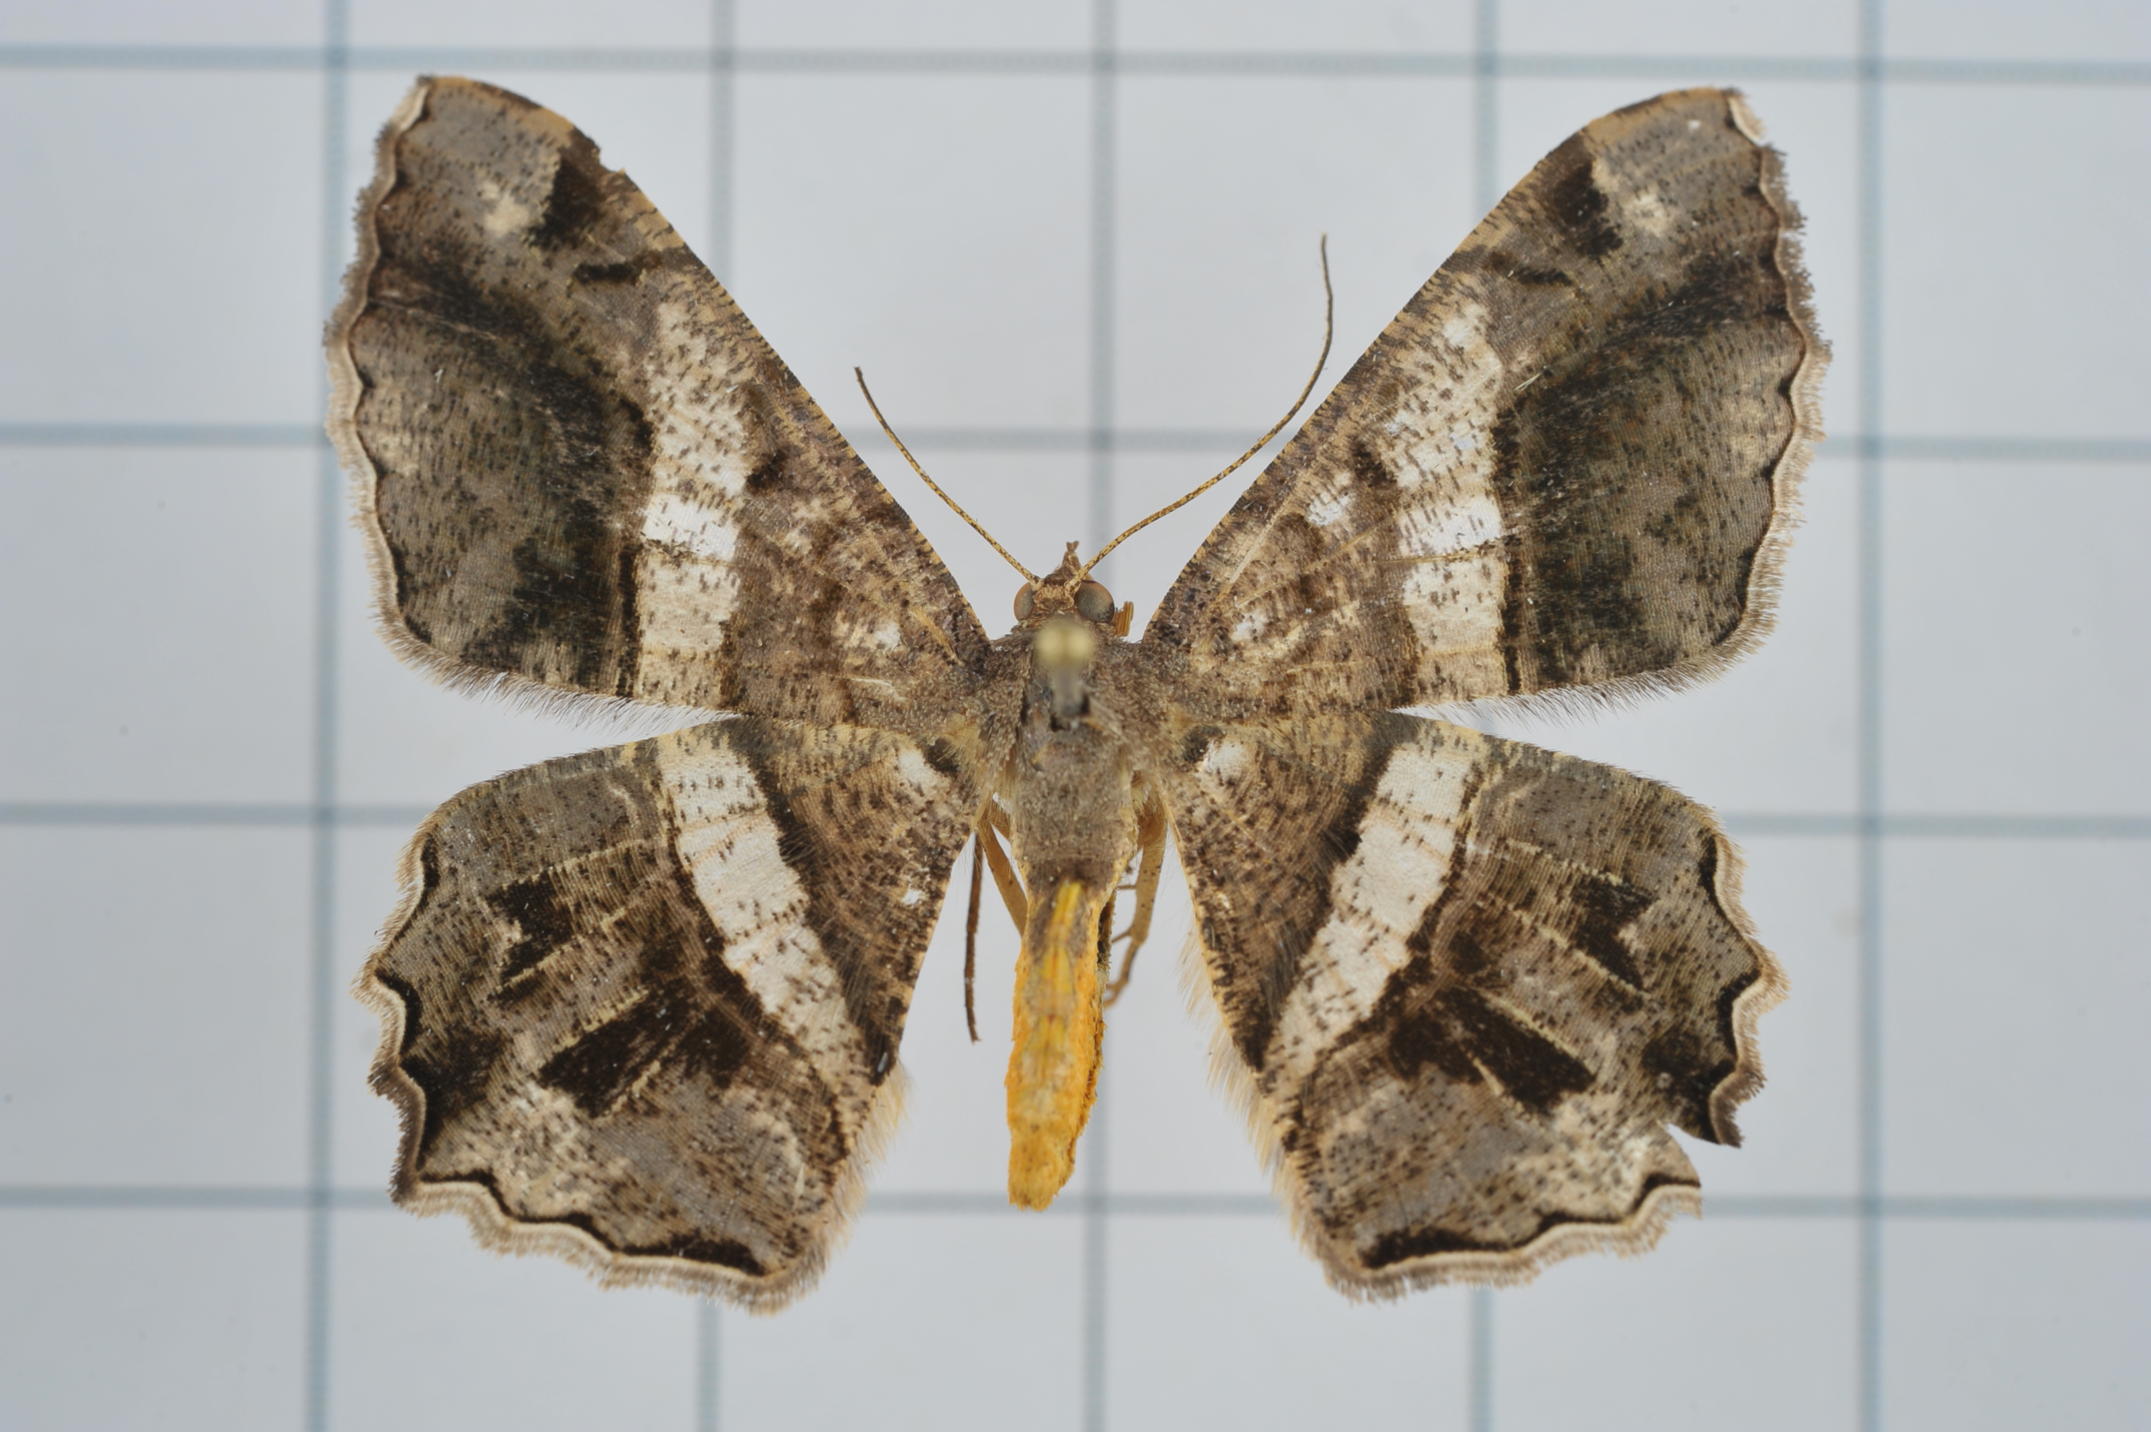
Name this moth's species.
Chiasmia eleonora eleonora
